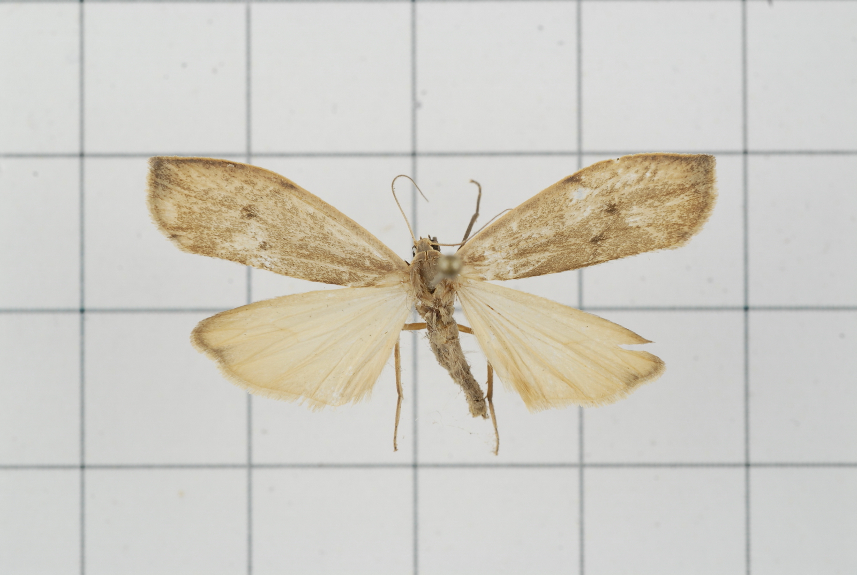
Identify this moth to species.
Gampola sinica
